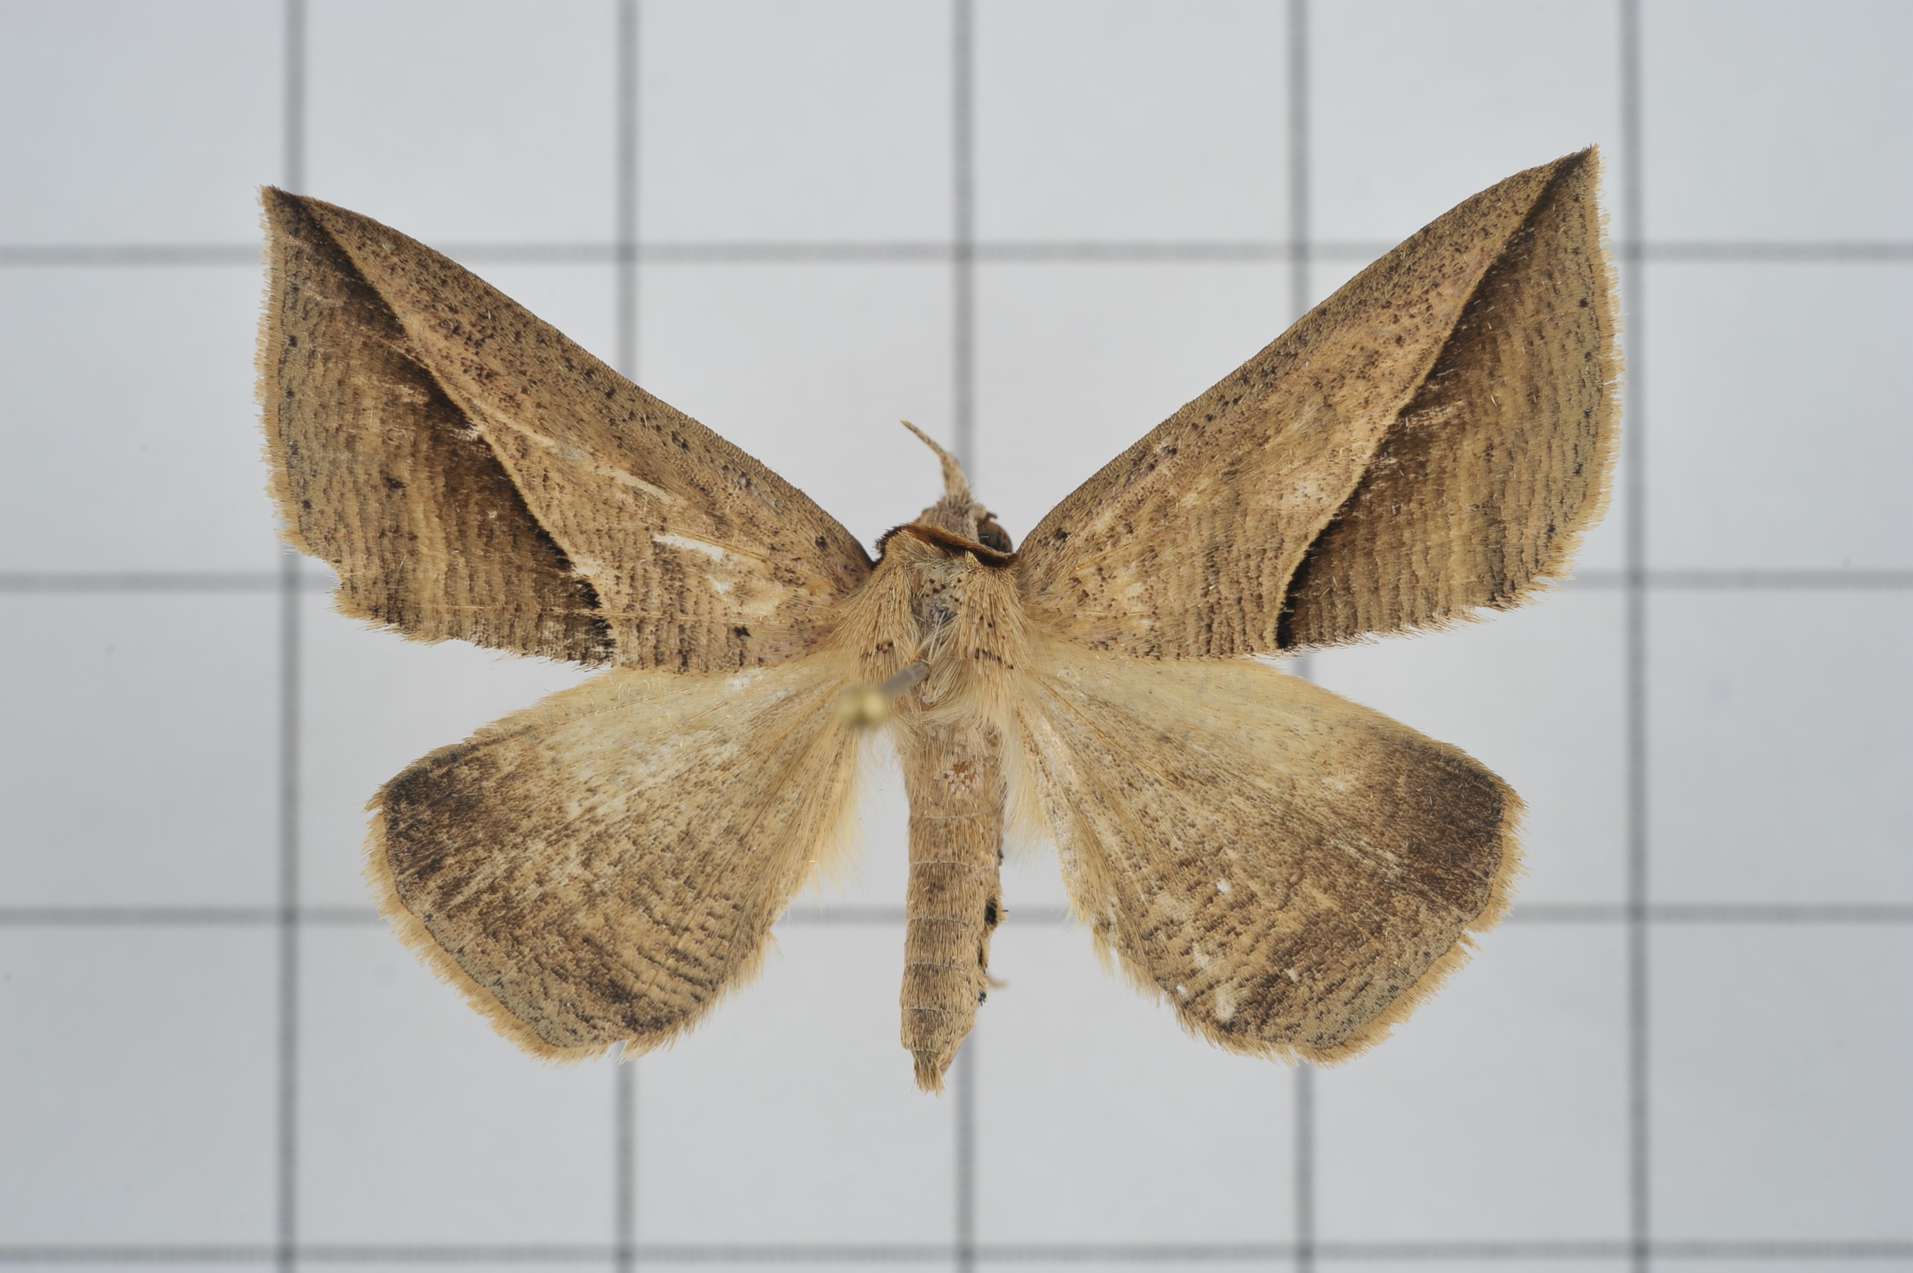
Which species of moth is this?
Dierna strigata
